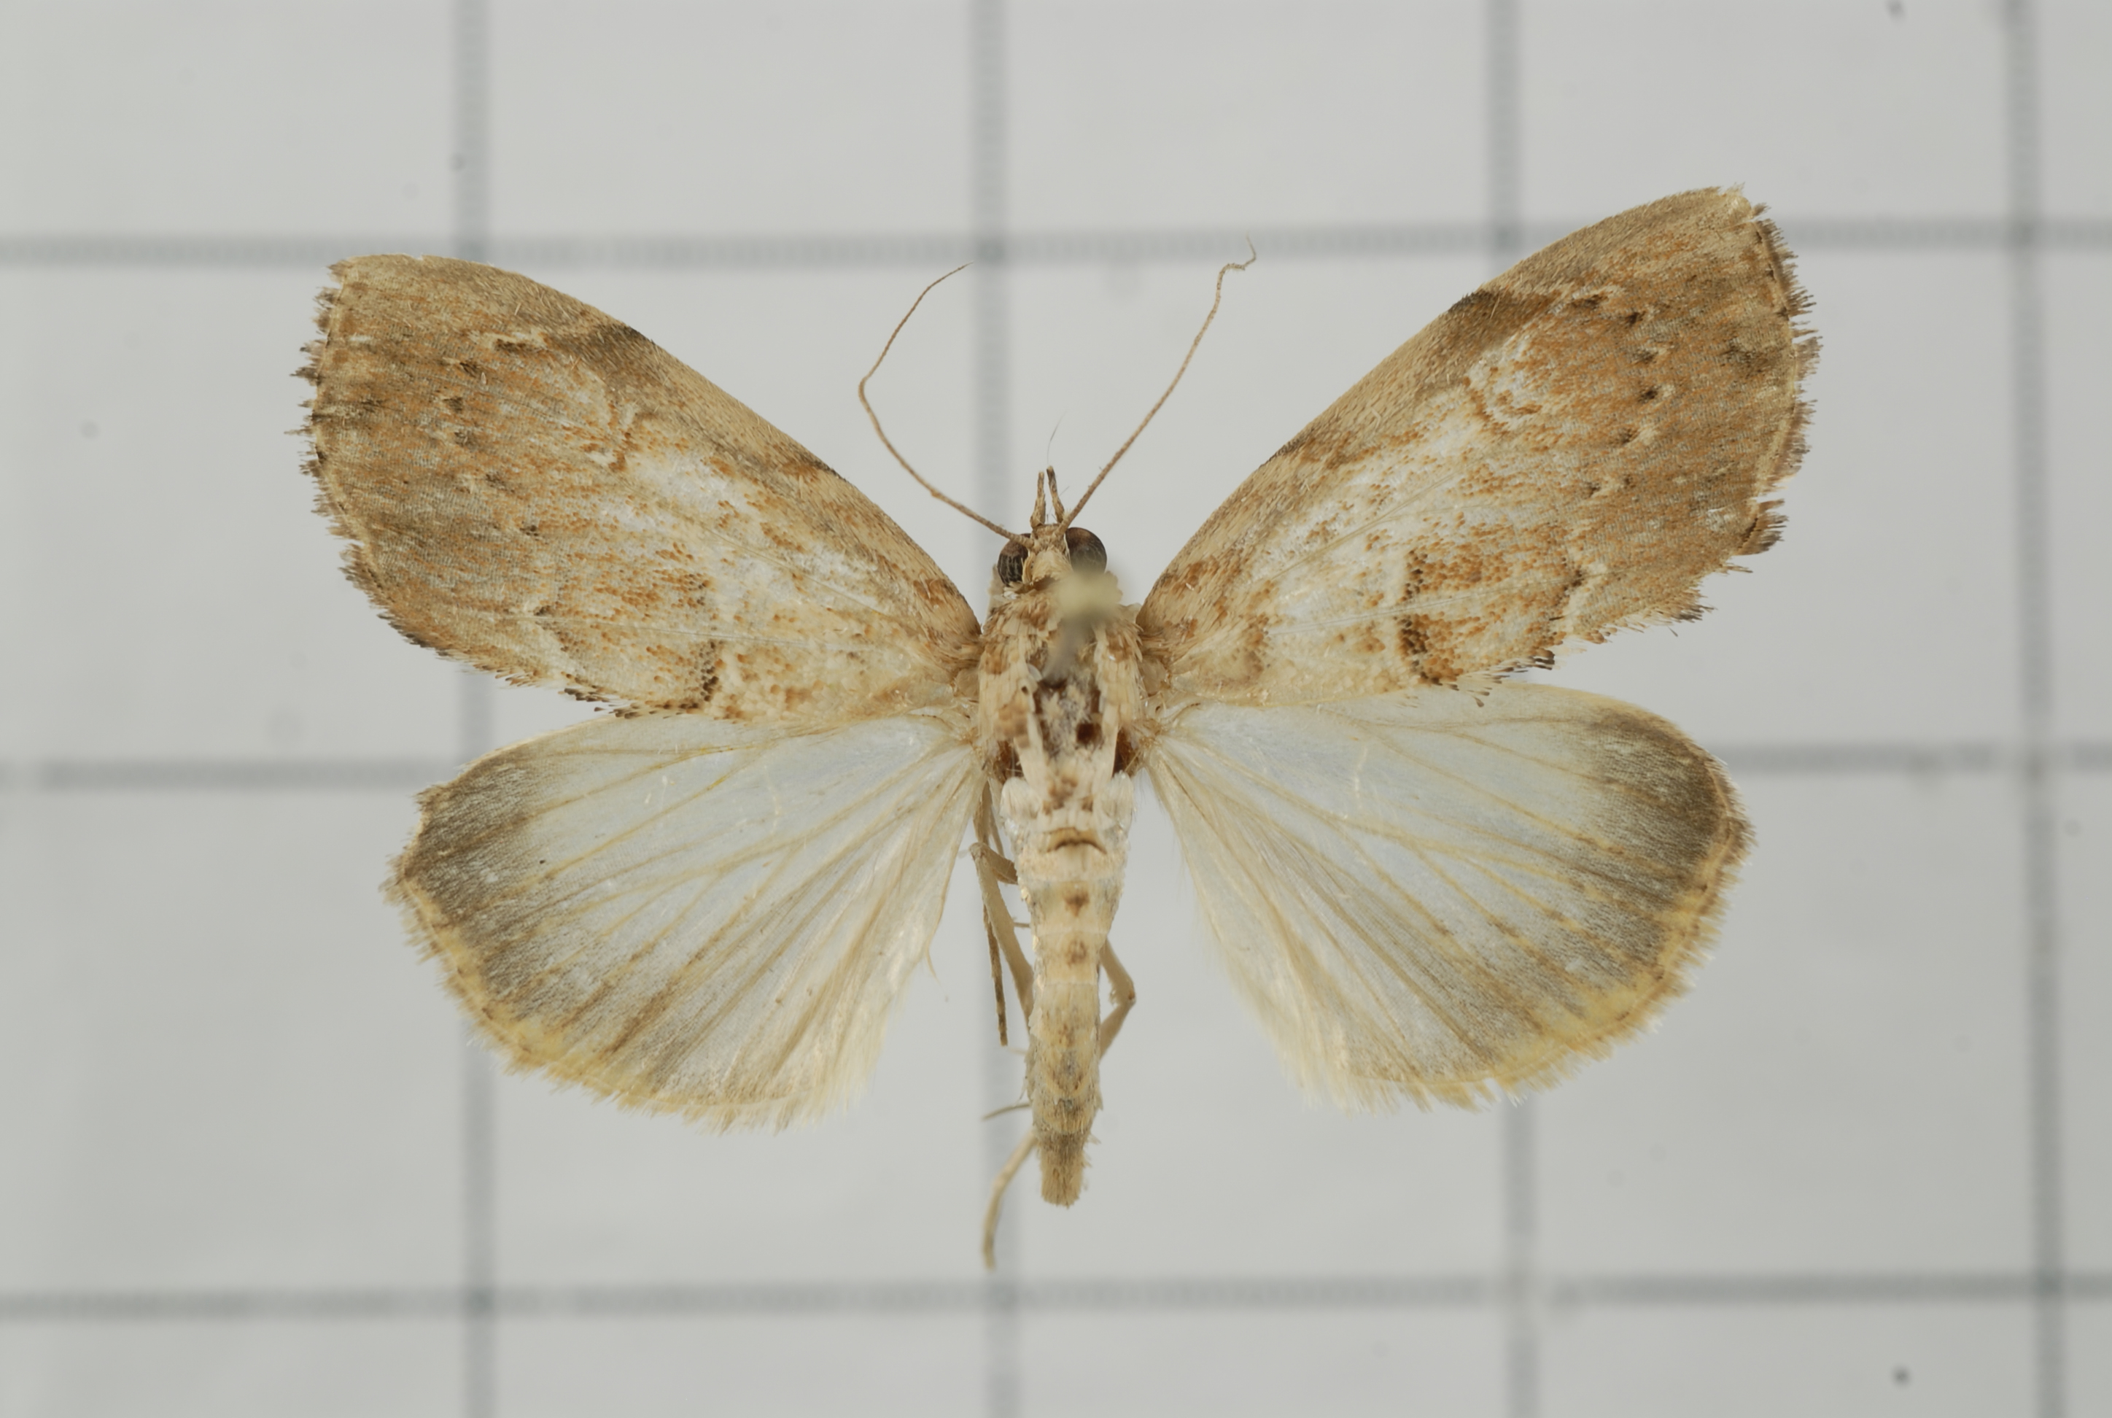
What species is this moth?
Crocidolomia subhirsutalis
